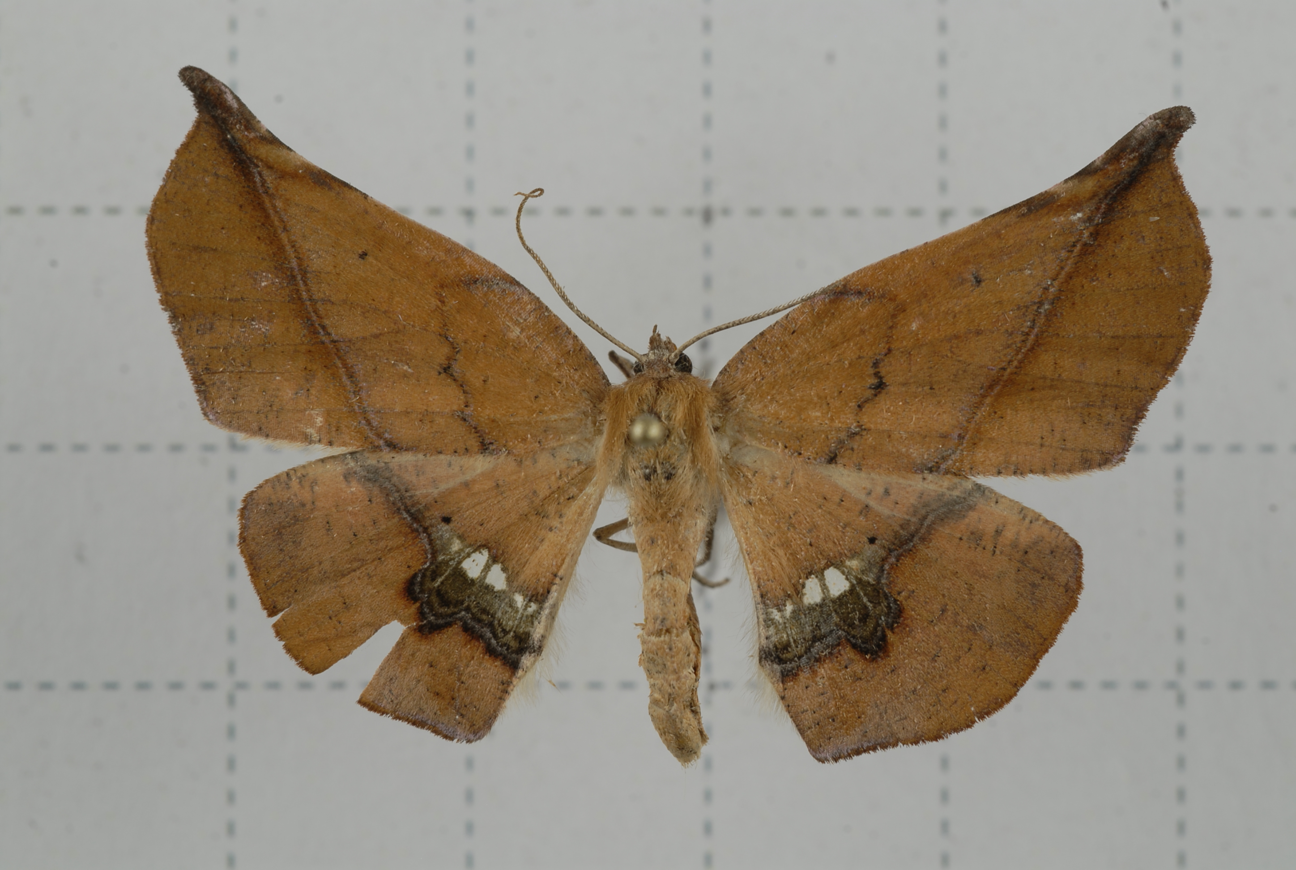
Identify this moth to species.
Garaeus apicata formosanus
